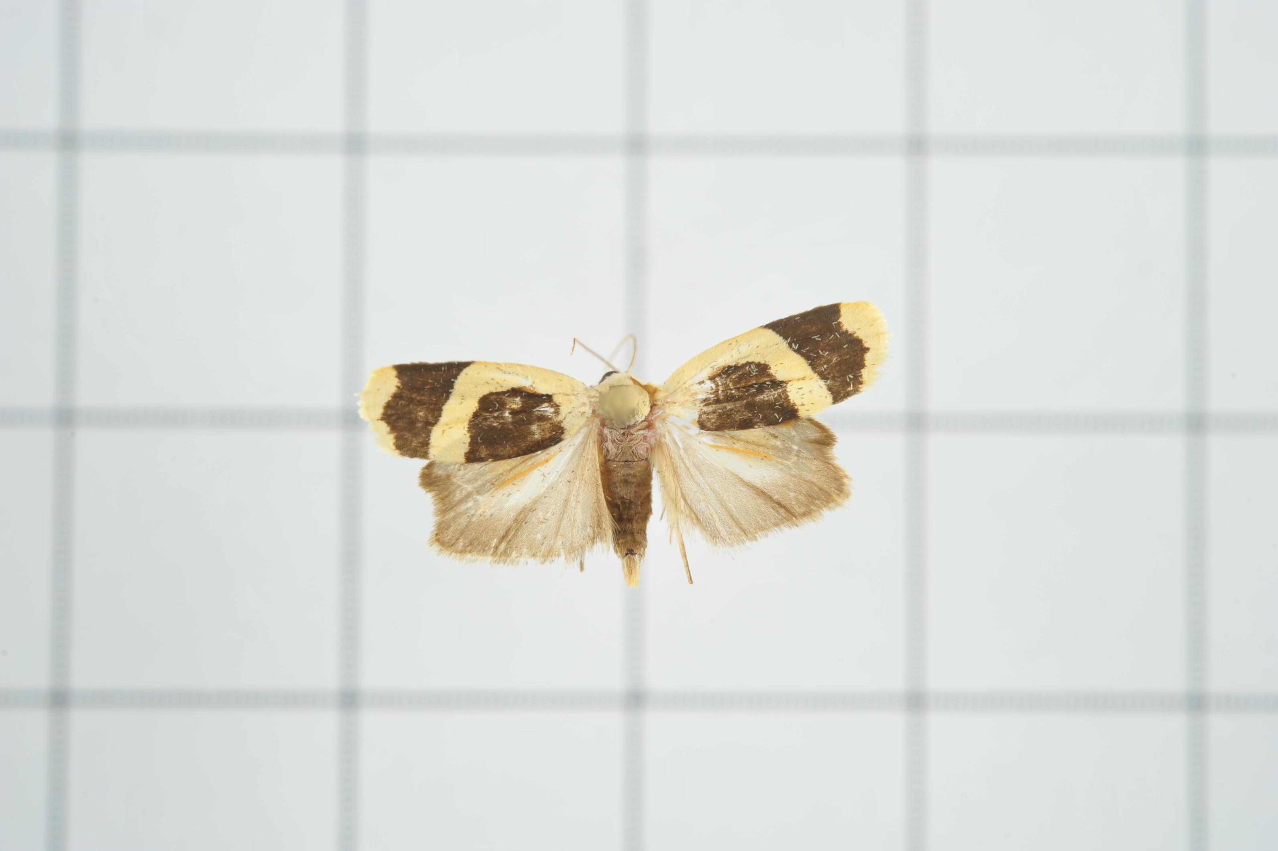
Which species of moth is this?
Garudinia taioana
